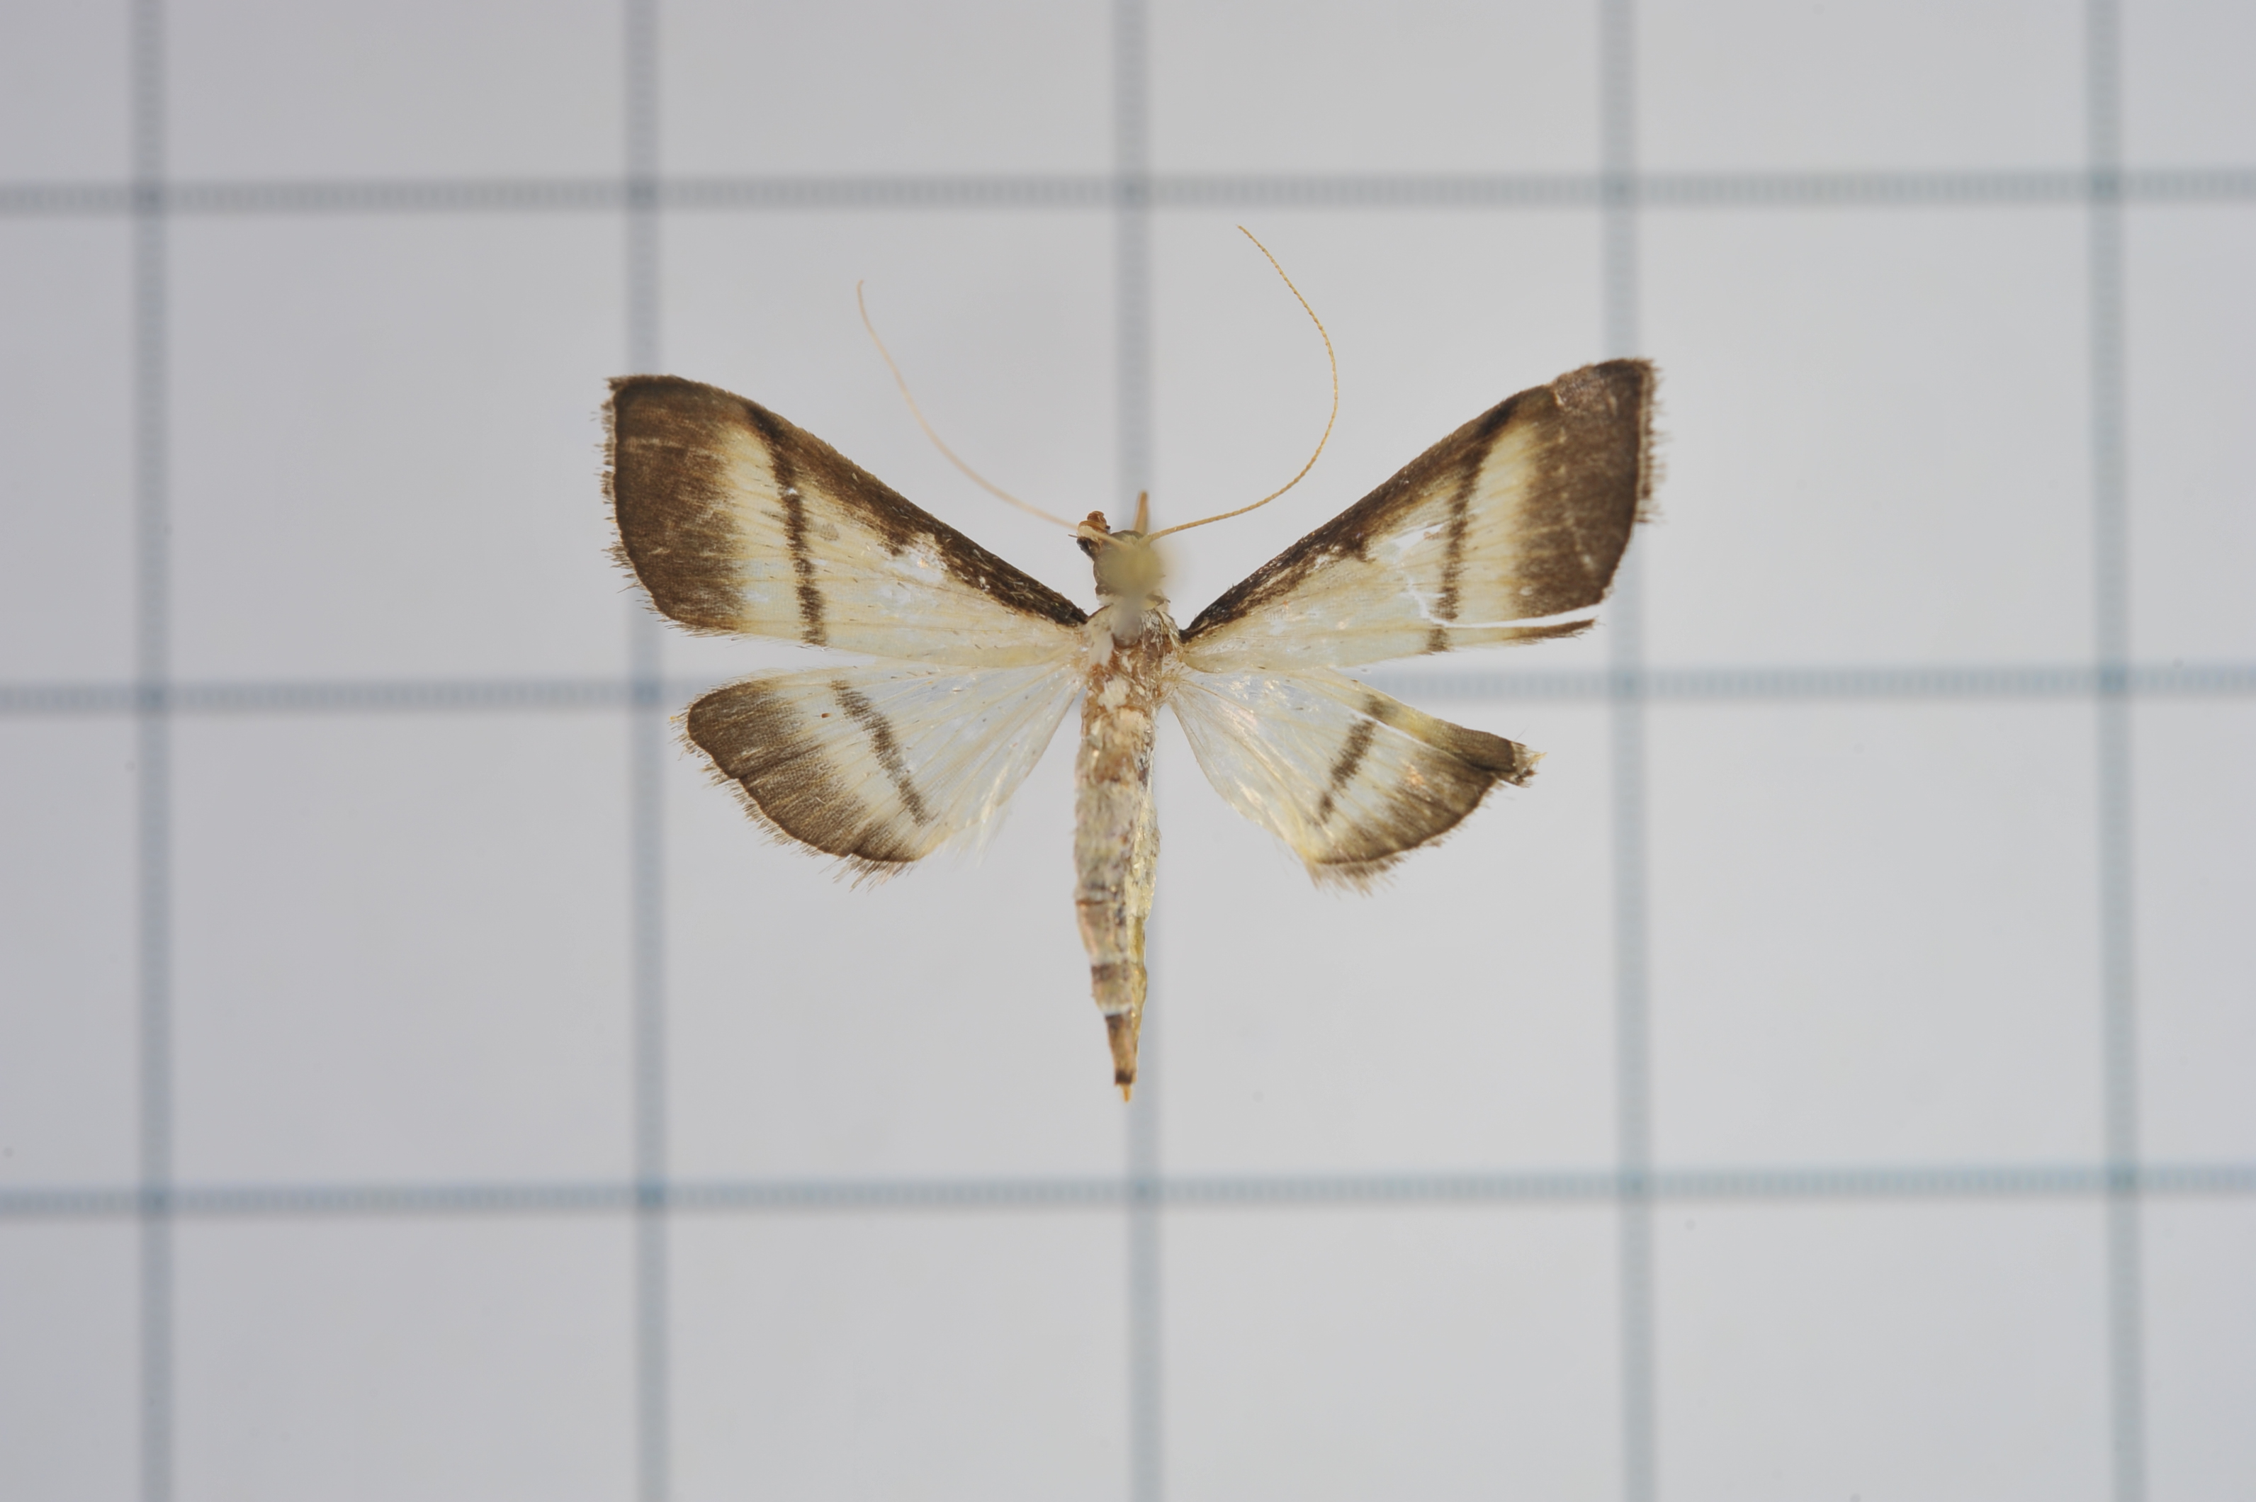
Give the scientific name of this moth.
Bradina diagonalis
